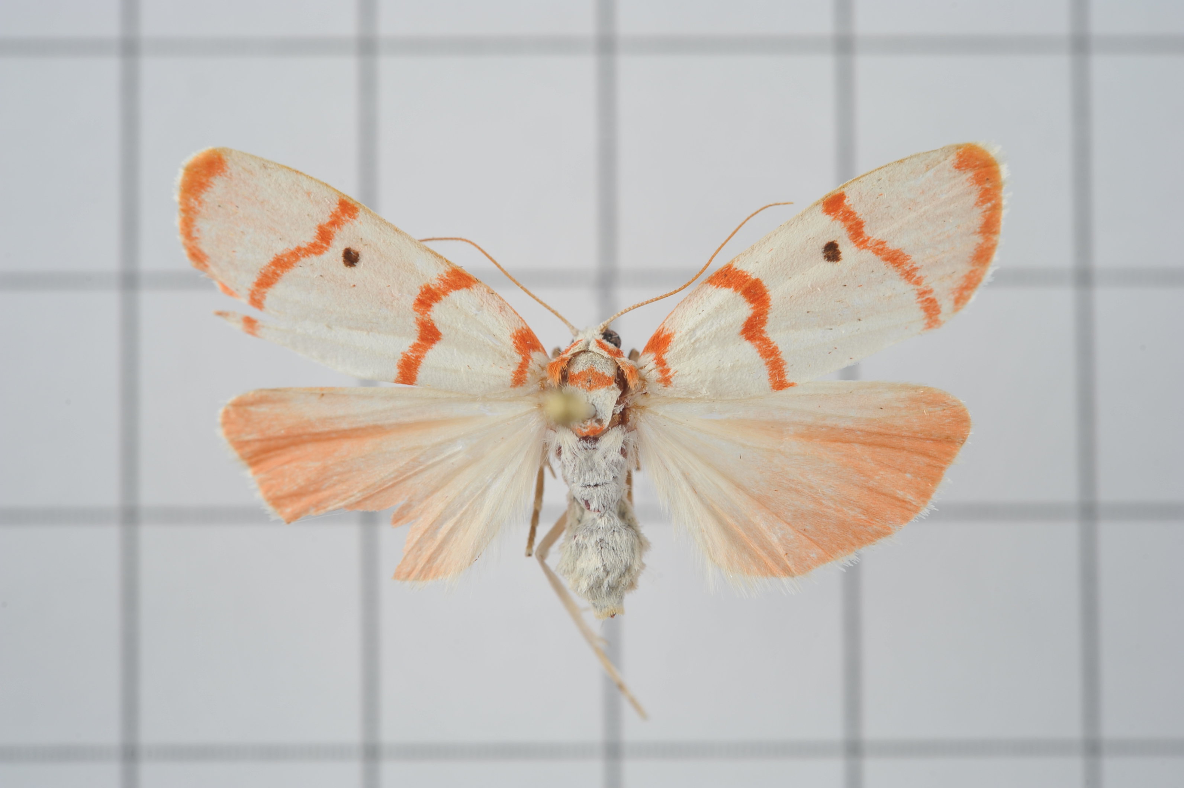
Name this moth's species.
Cyana hamata hamata
